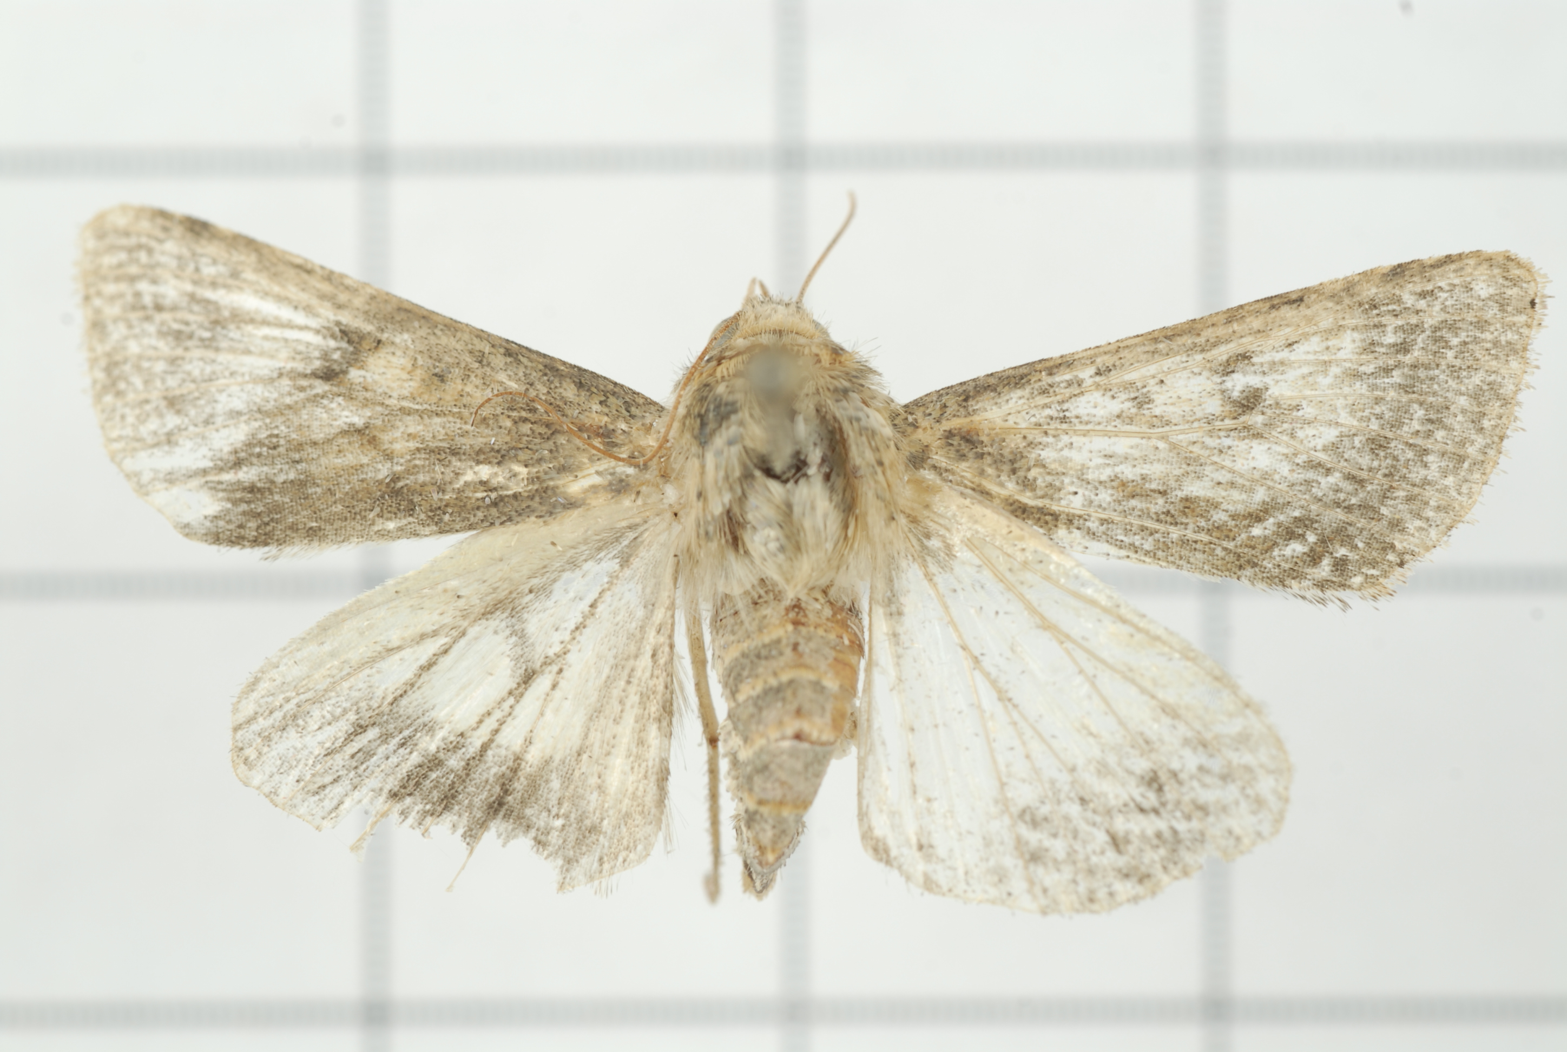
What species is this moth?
Helicoverpa armigera
